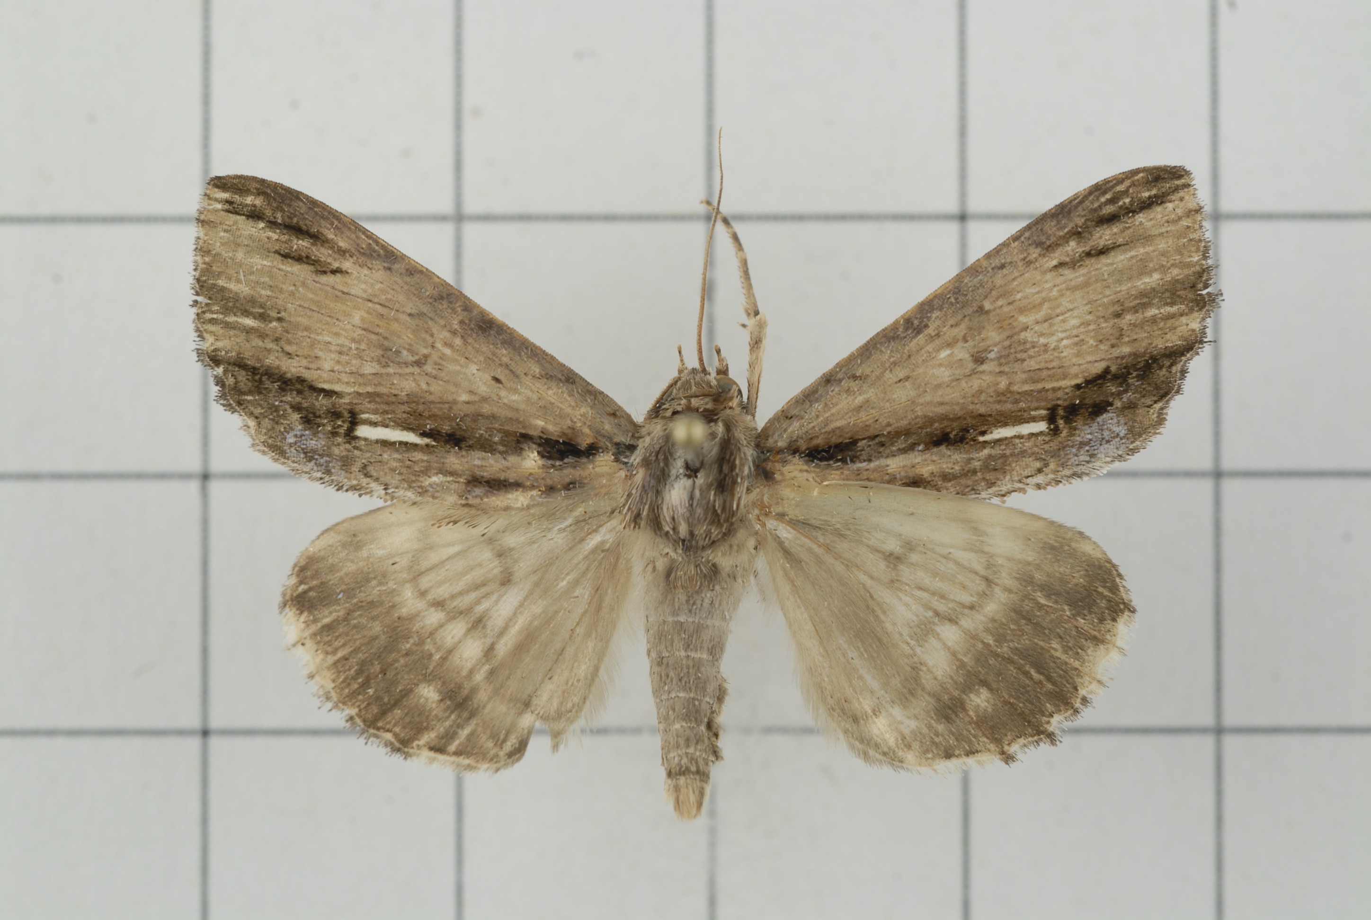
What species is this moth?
Ercheia niveostrigata
